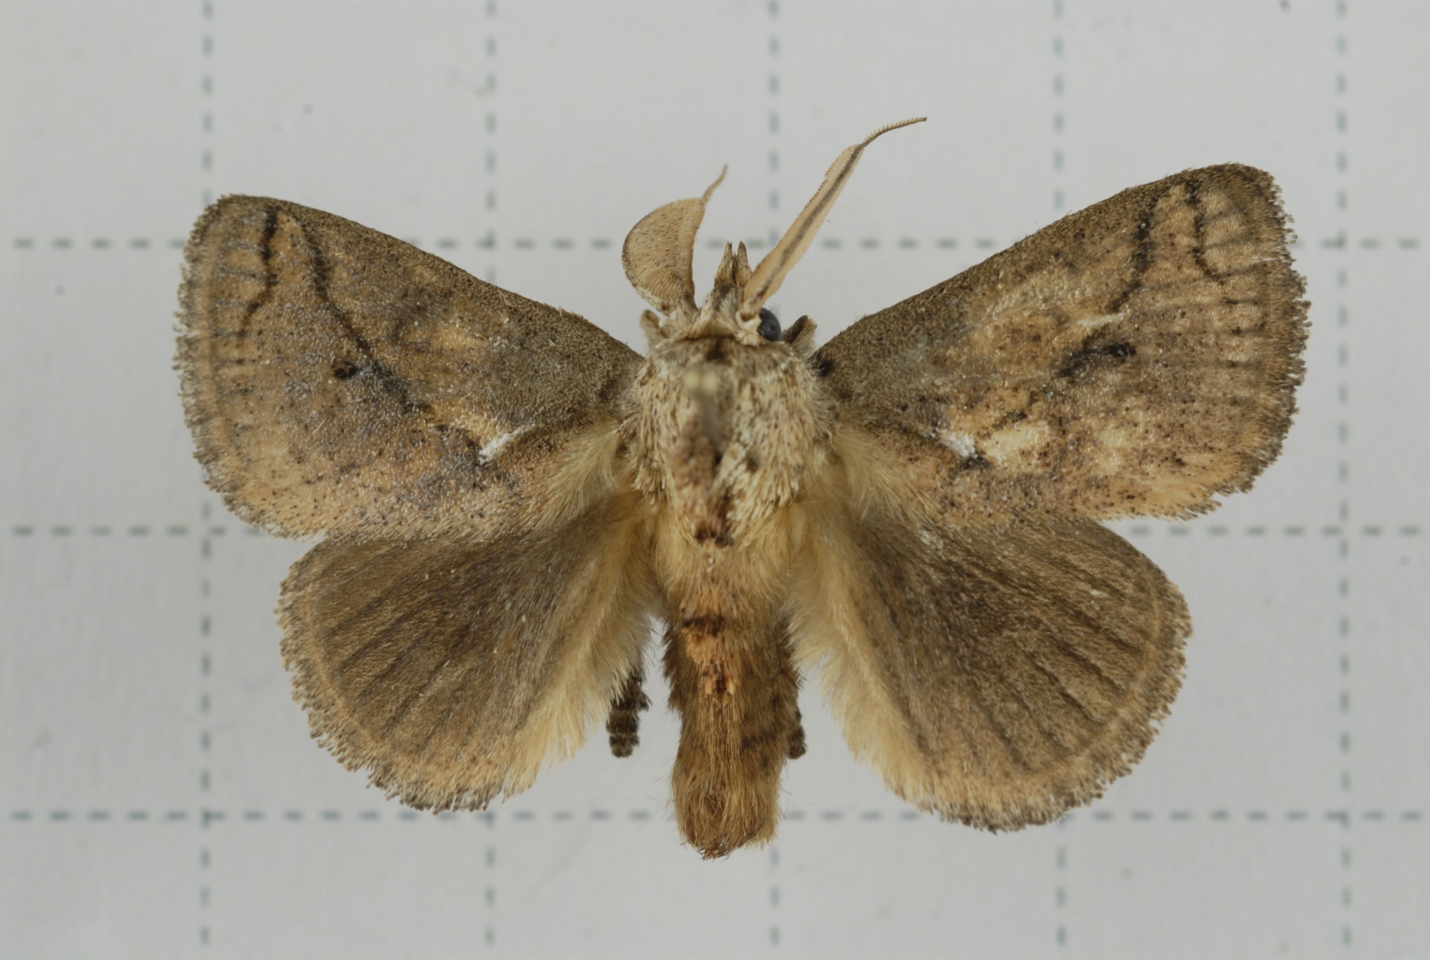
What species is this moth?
Susica sinensis
